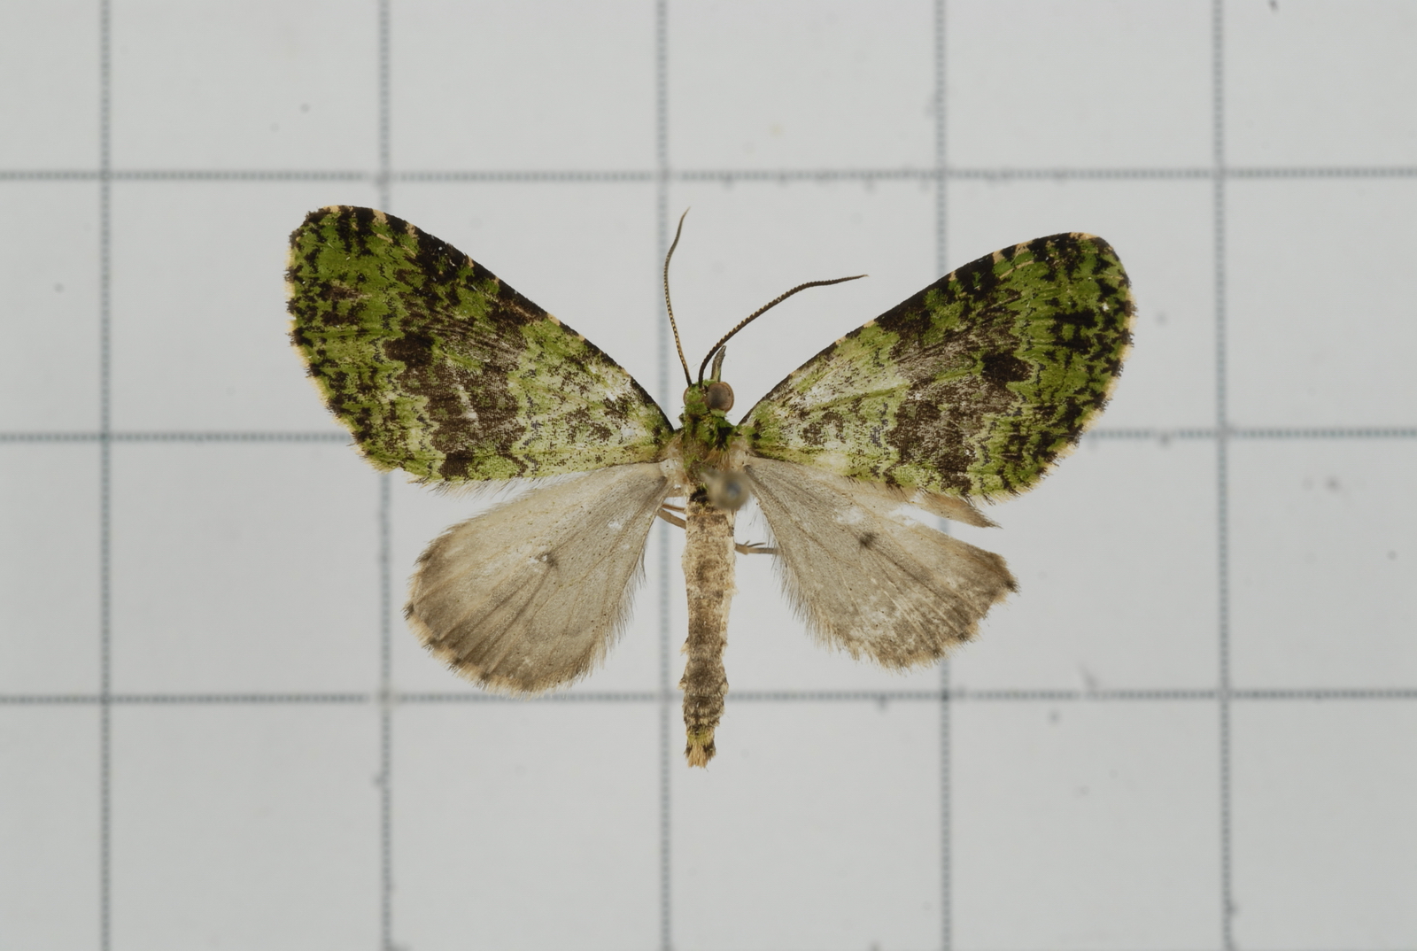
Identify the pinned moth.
Tristeirometa decussata moltrechti
